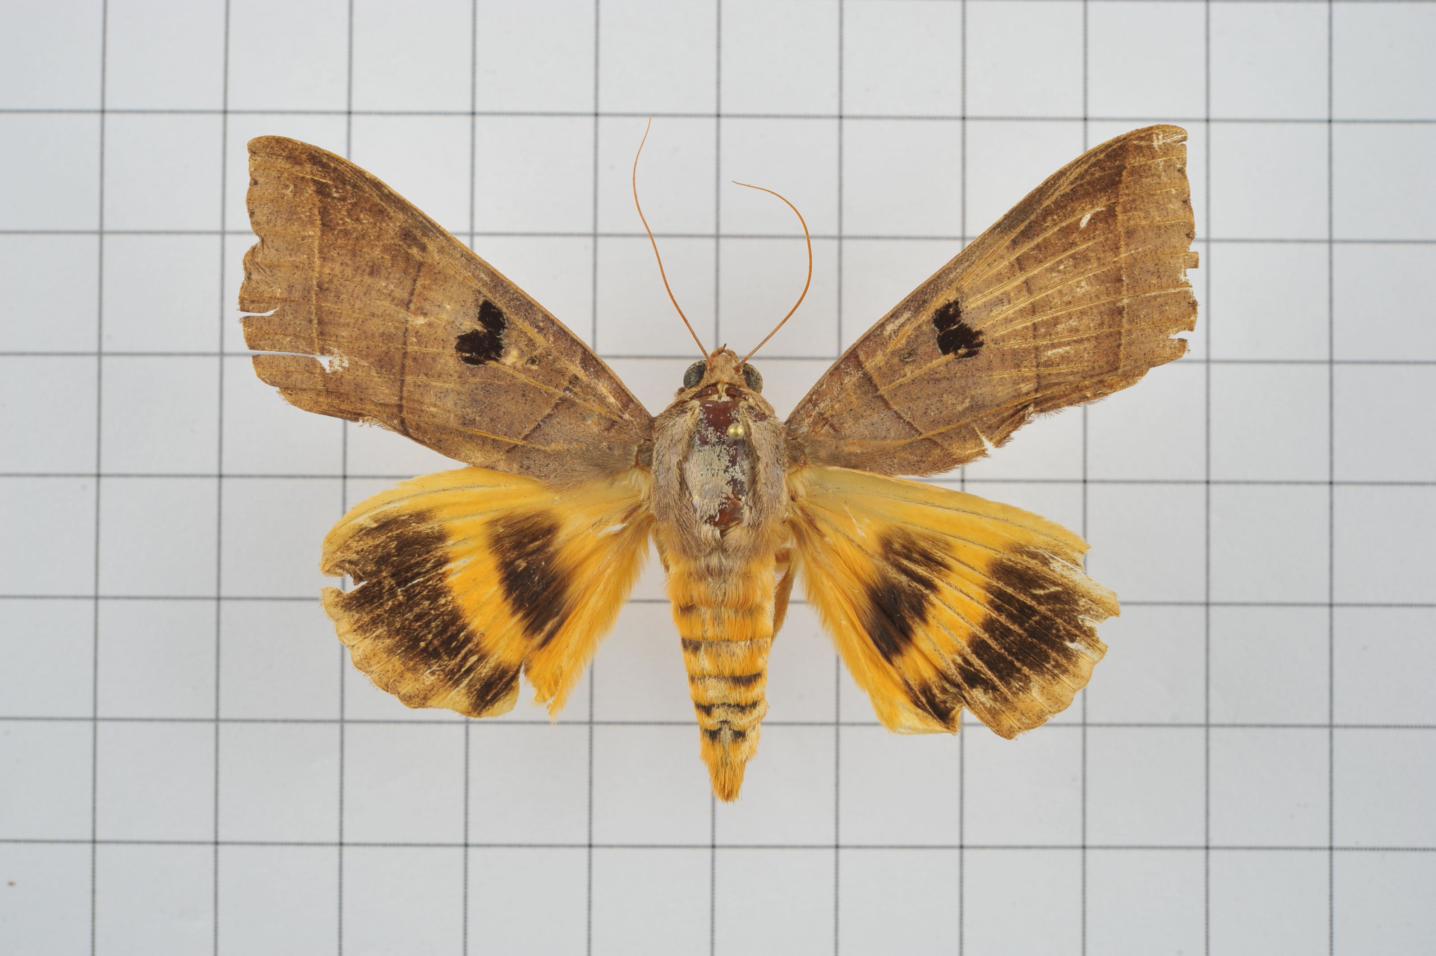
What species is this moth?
Thyas coronata
